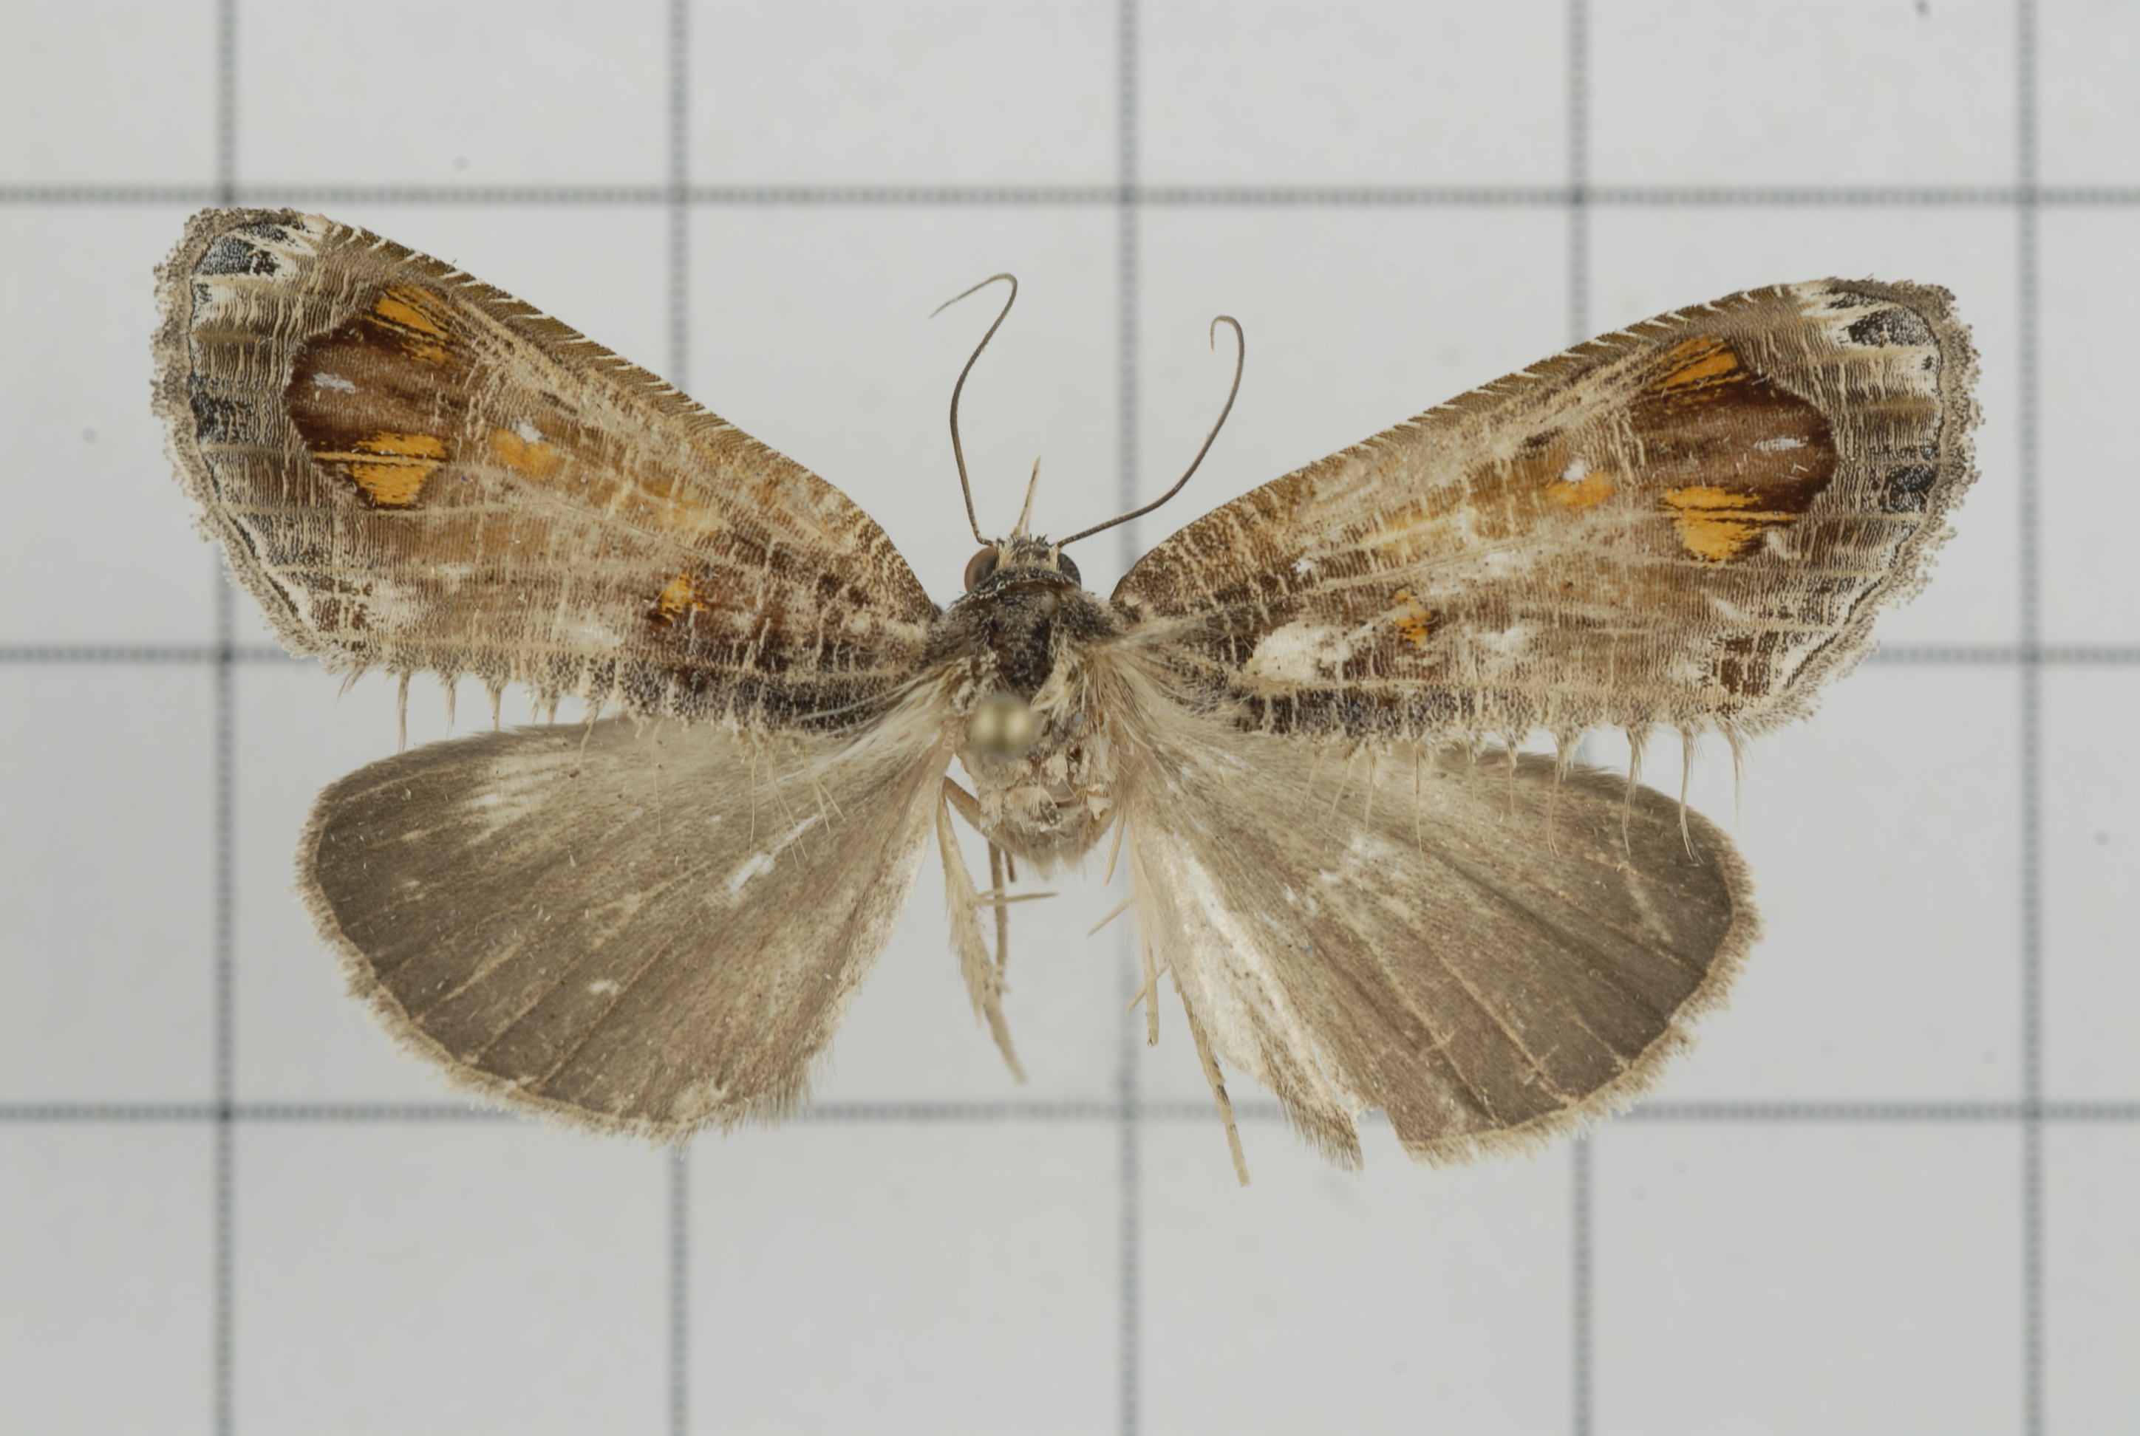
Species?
Pilipectus prunifera
